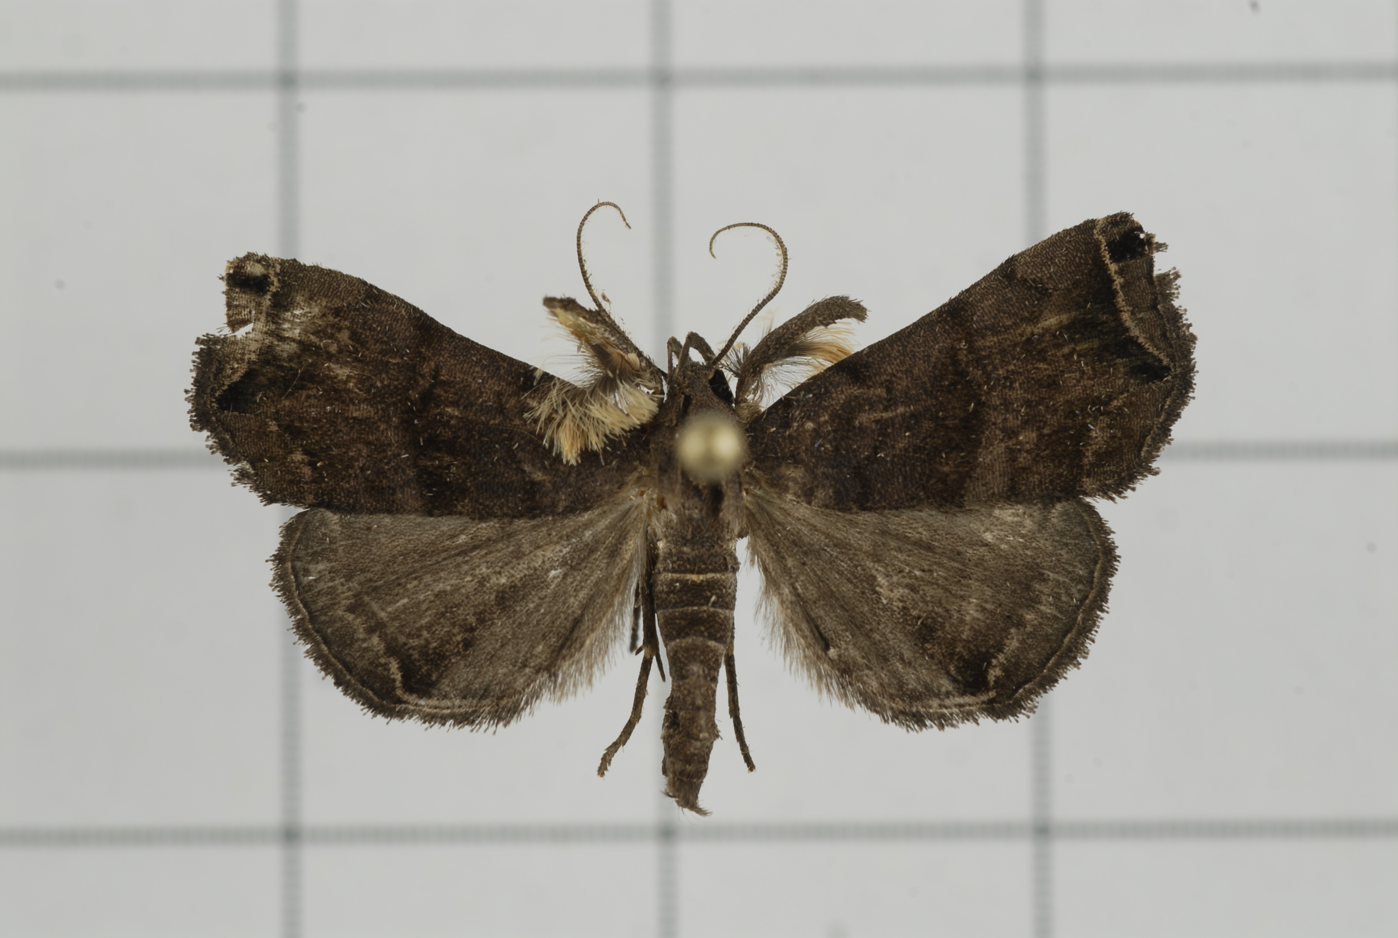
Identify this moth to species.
Hipoepa biasalis
